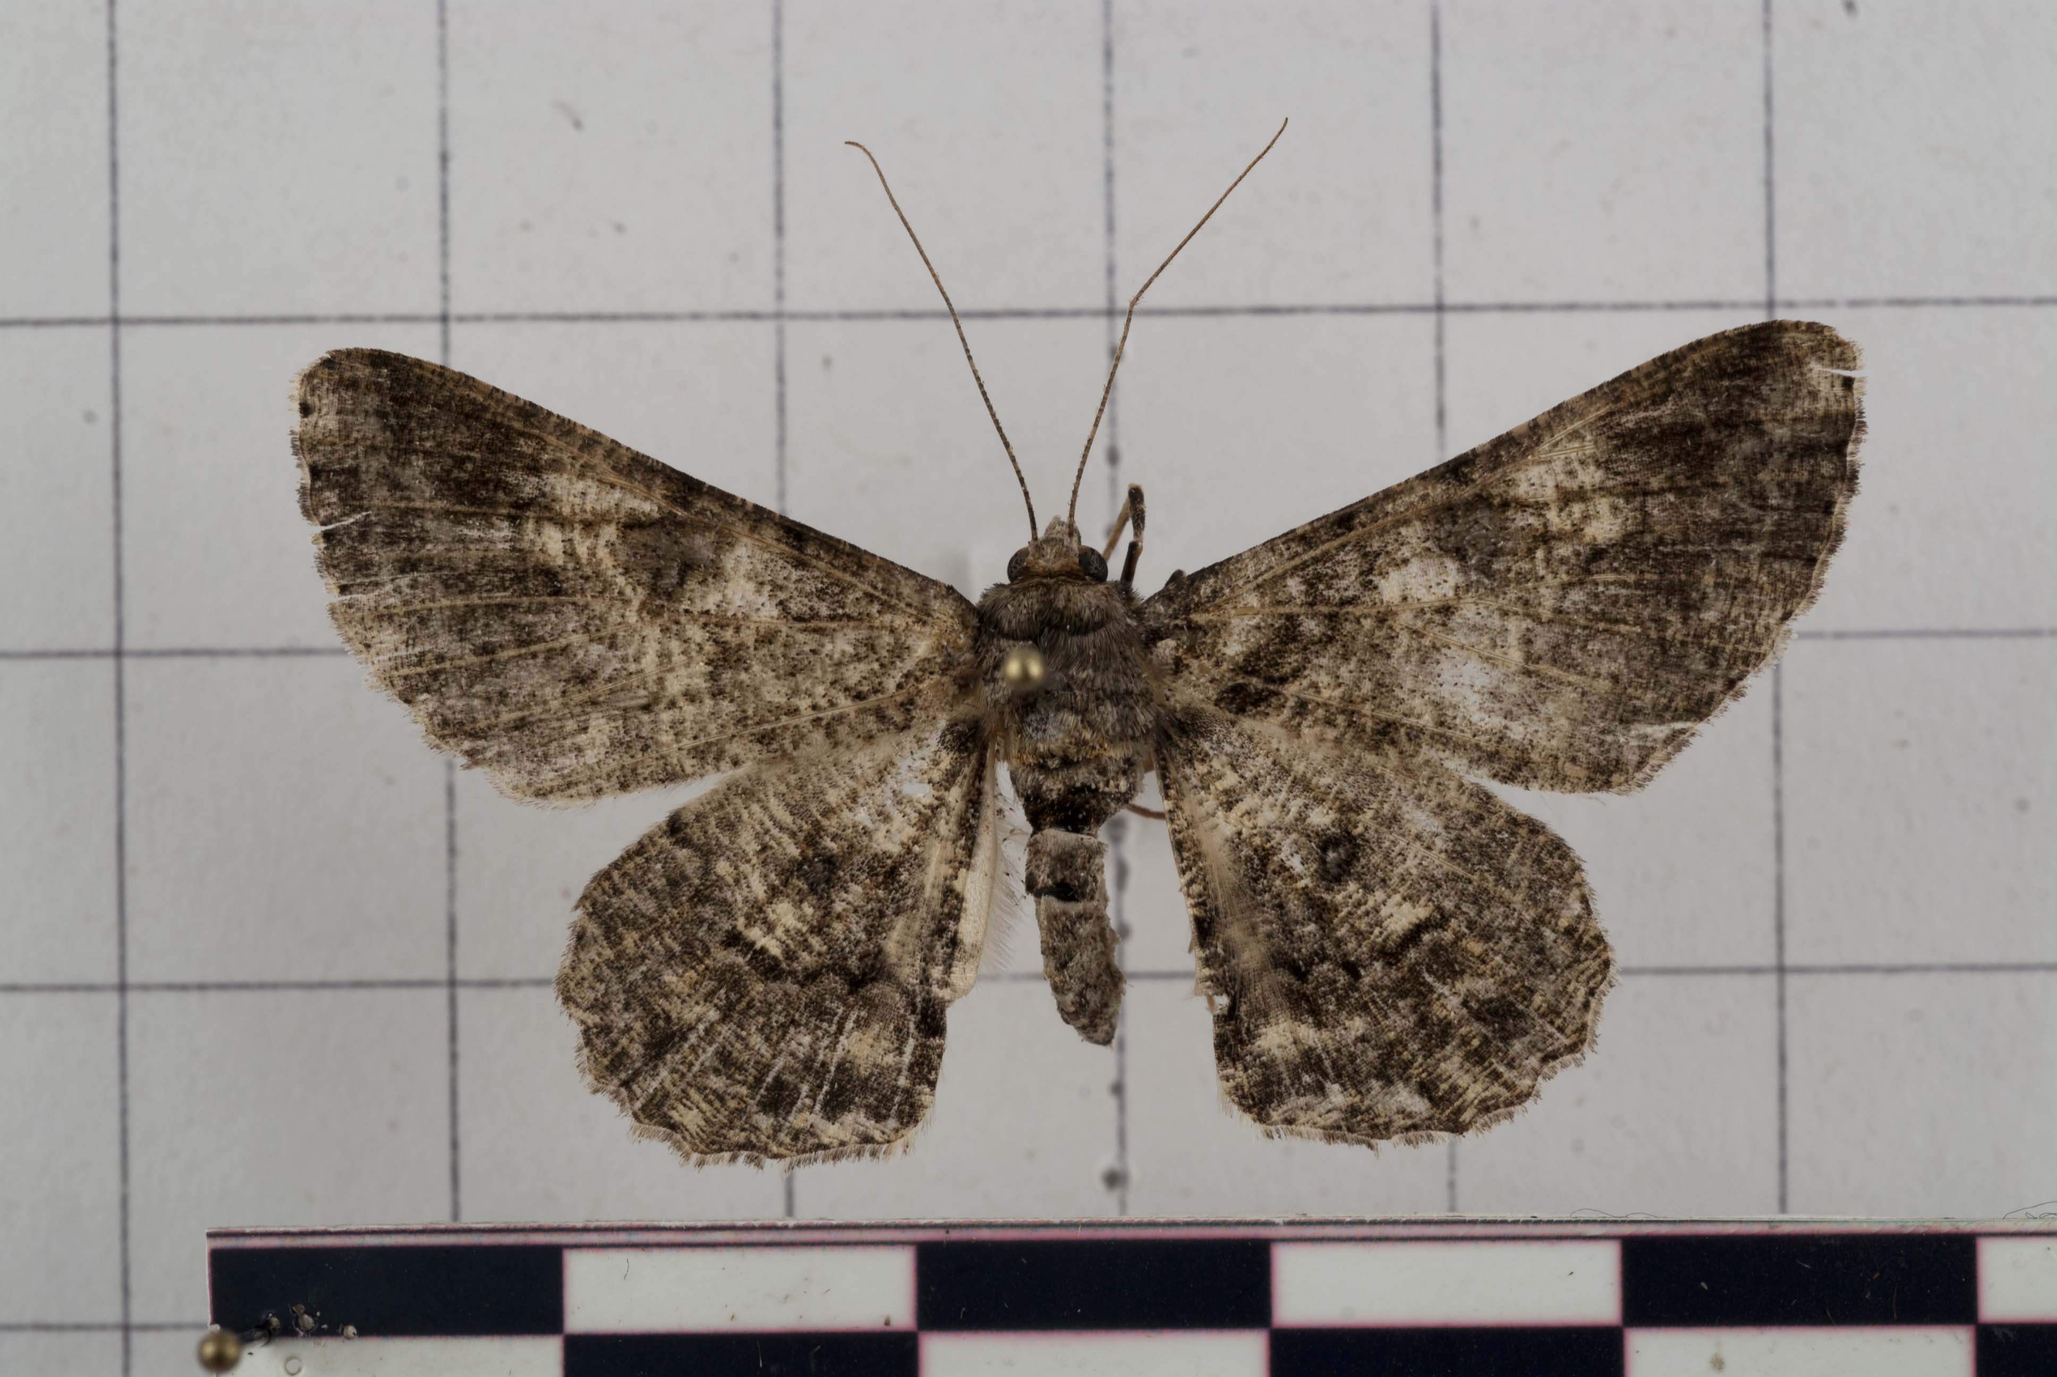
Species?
Cleora alienaria
